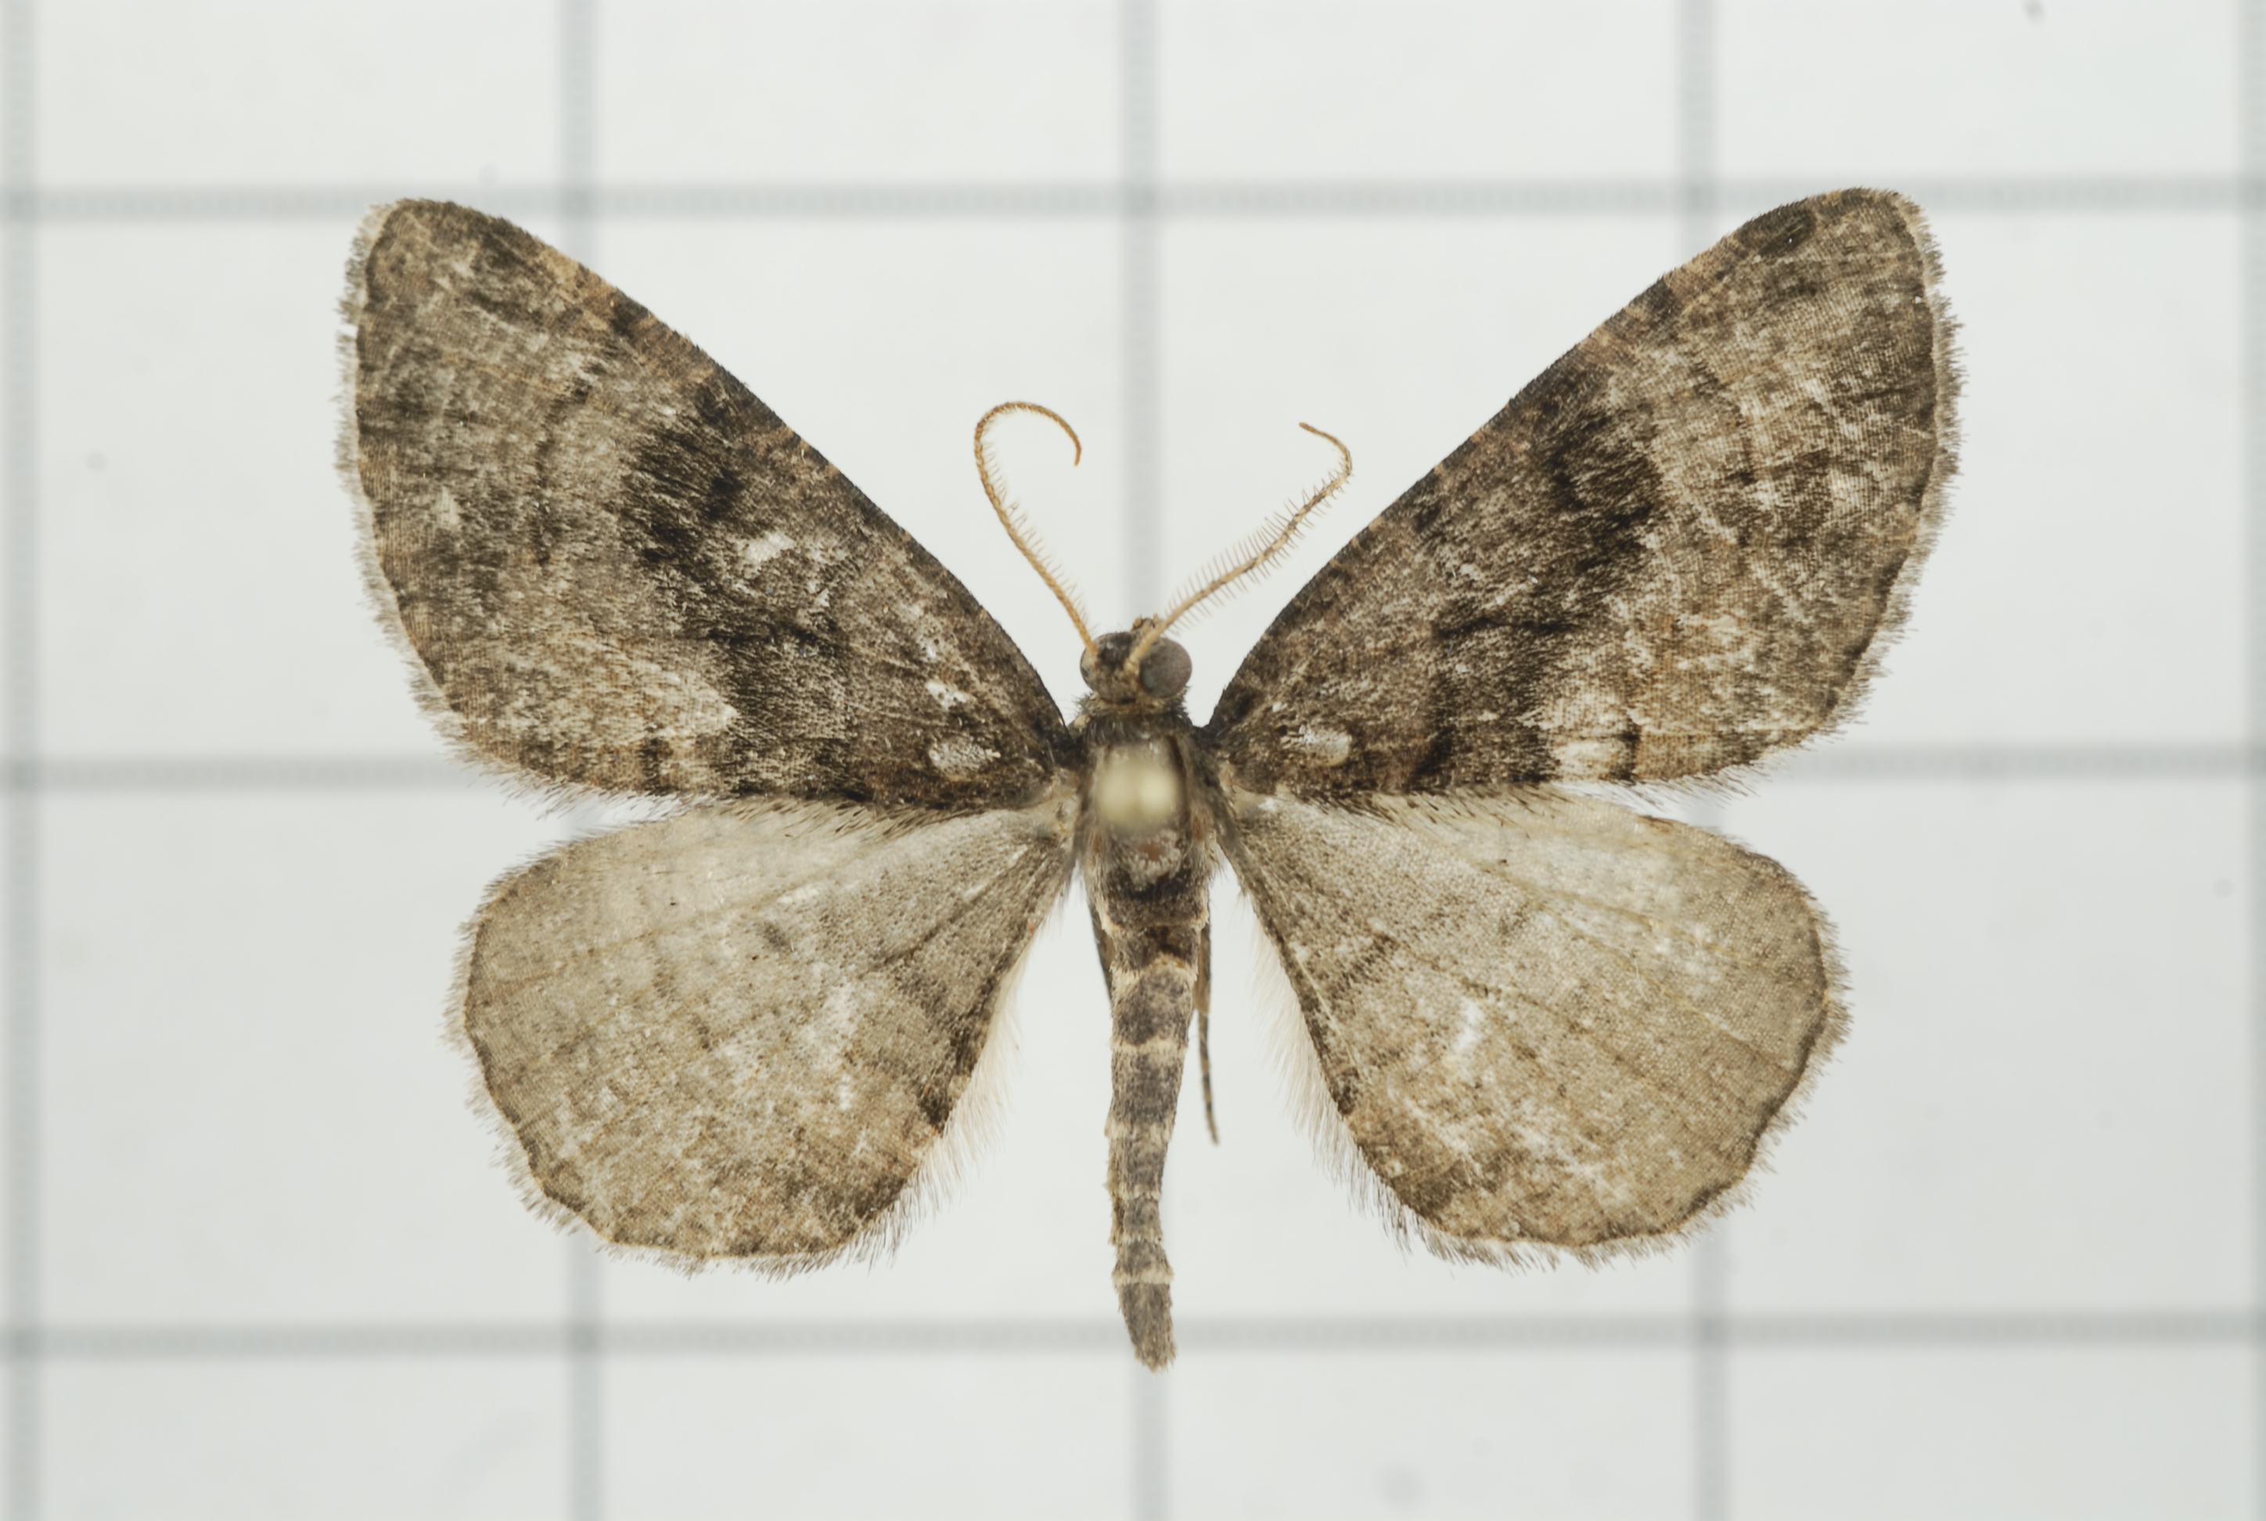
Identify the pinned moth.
Anectropis fumigata
